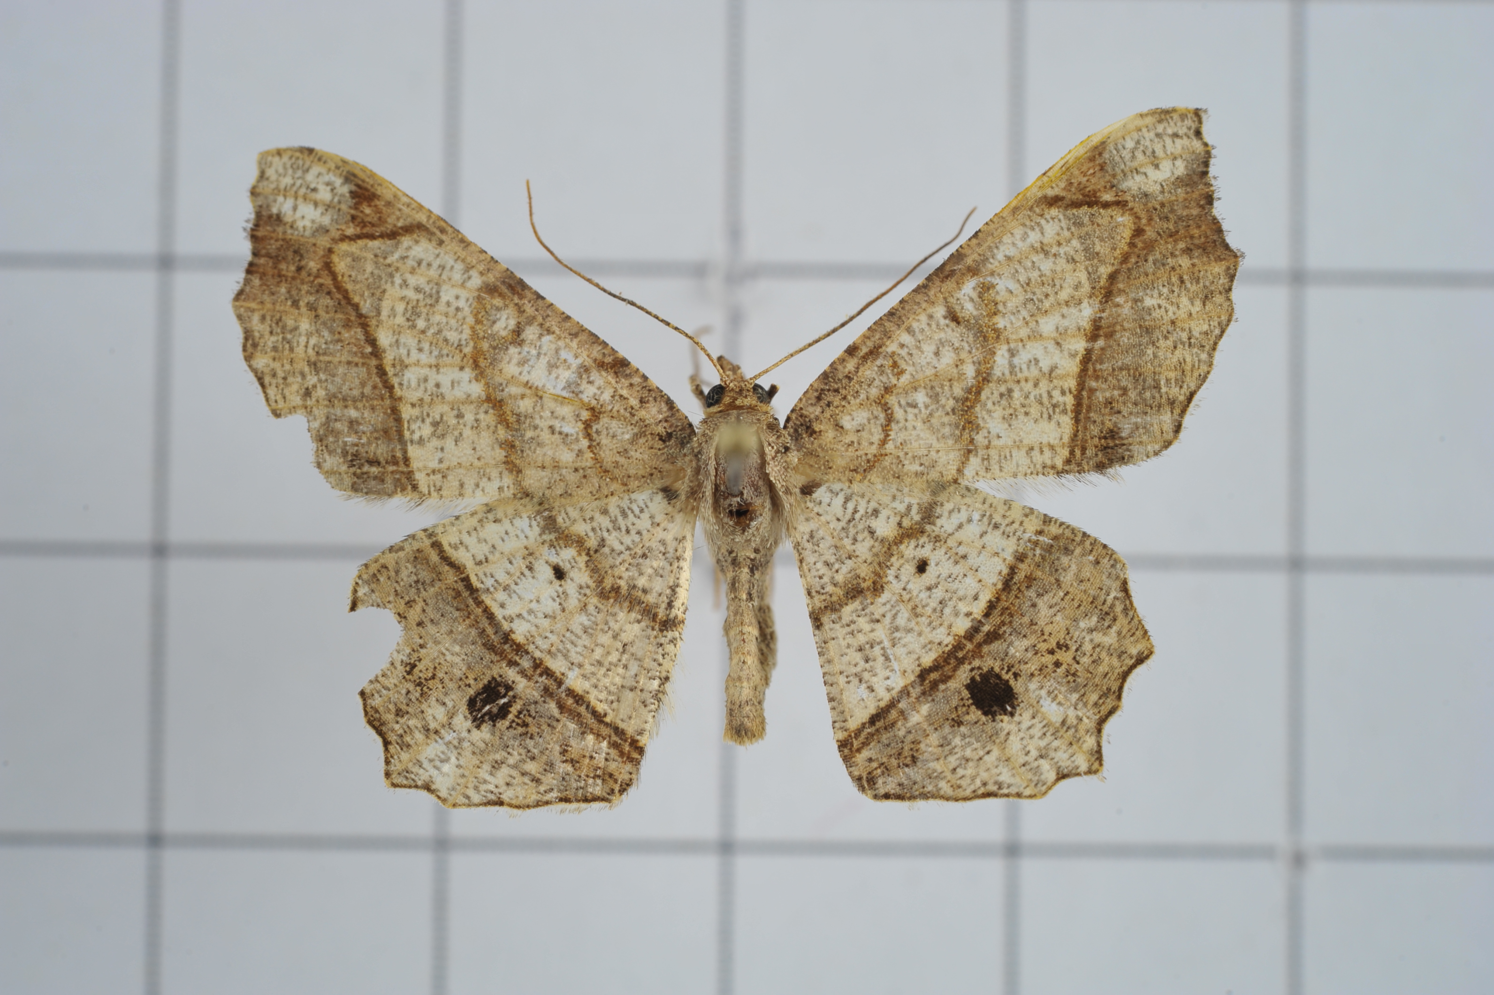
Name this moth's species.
Chiasmia intermediaria
